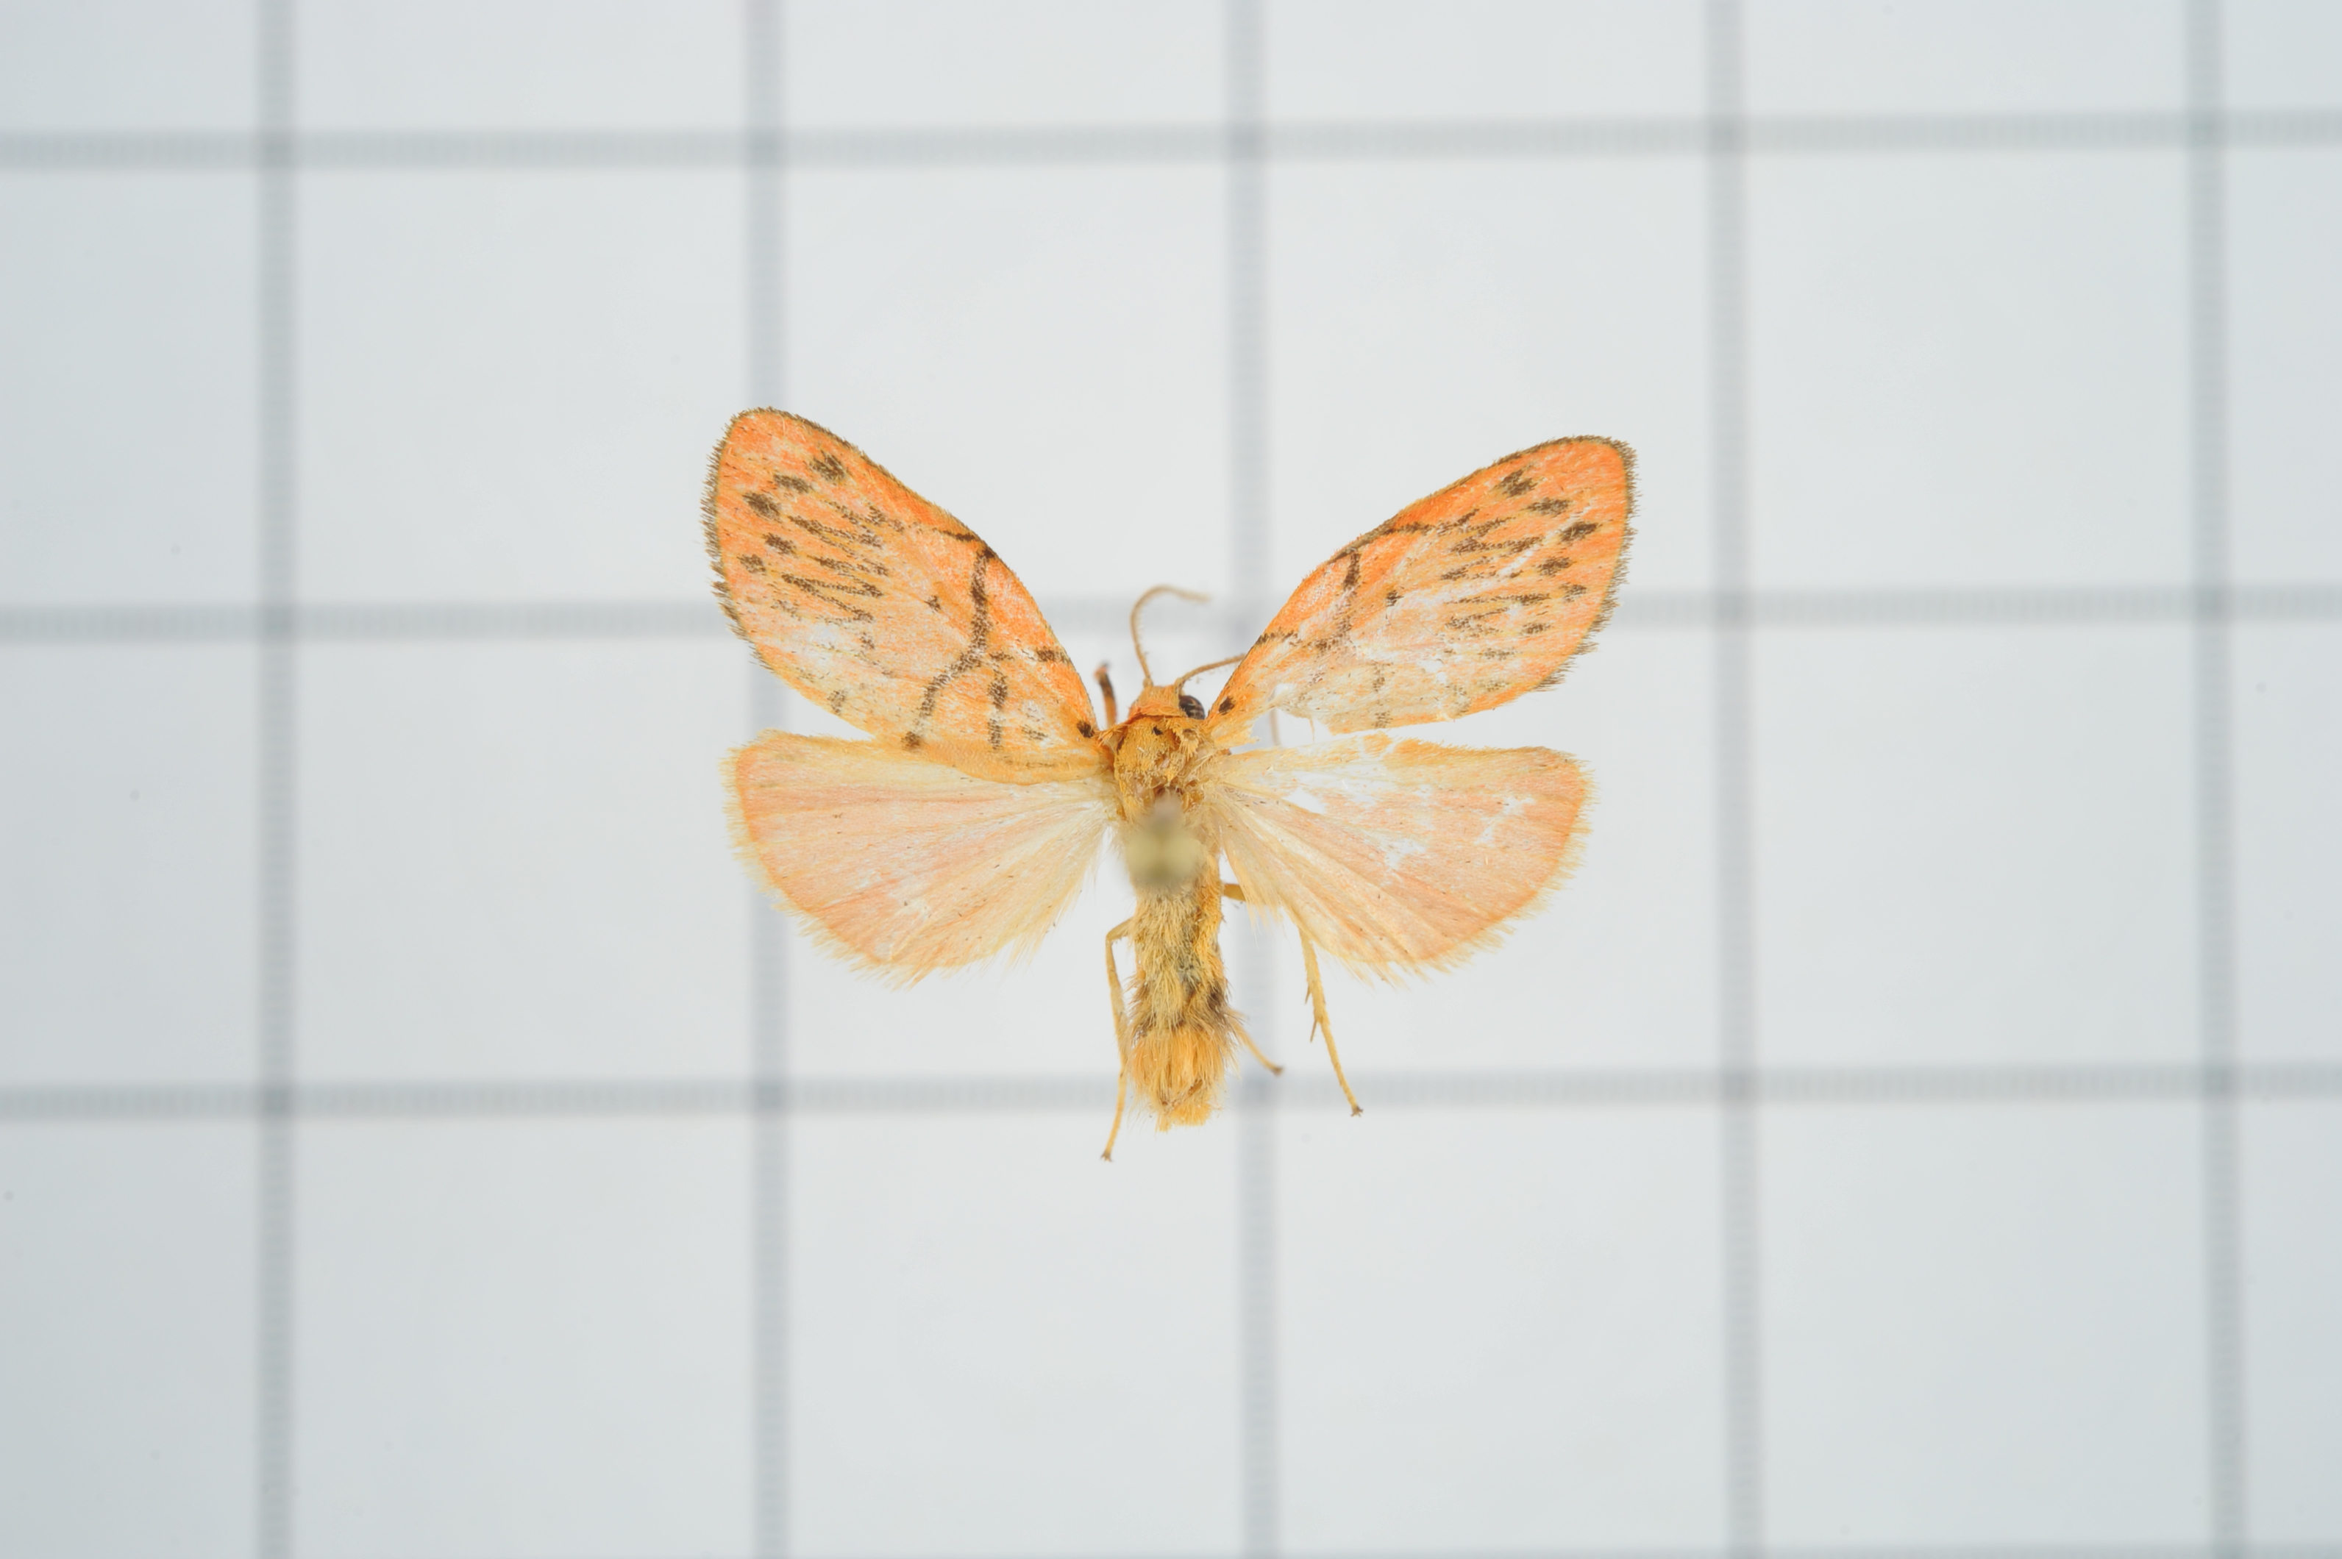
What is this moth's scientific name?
Aberrasine lichenshihi
